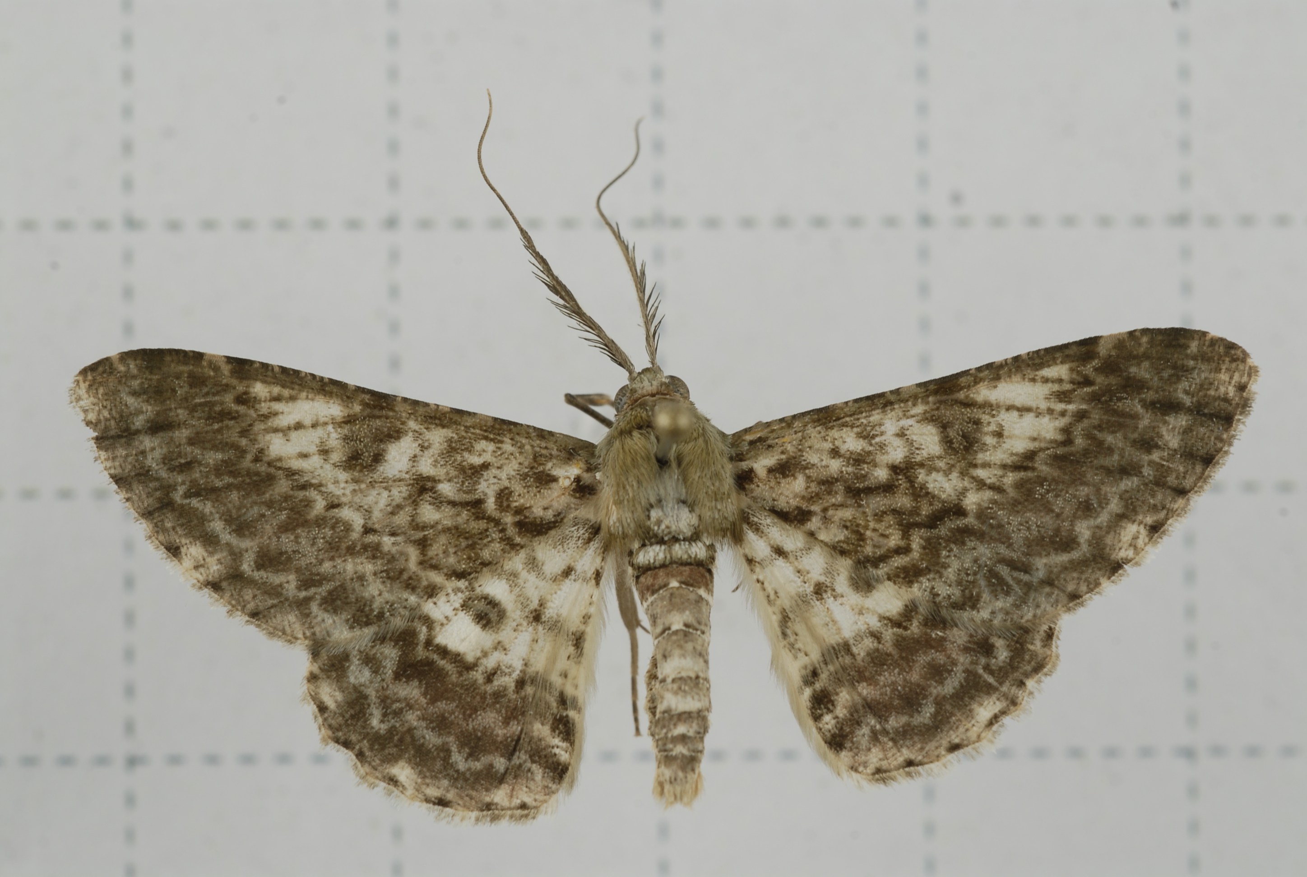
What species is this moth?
Cleora contiguata contiguata
